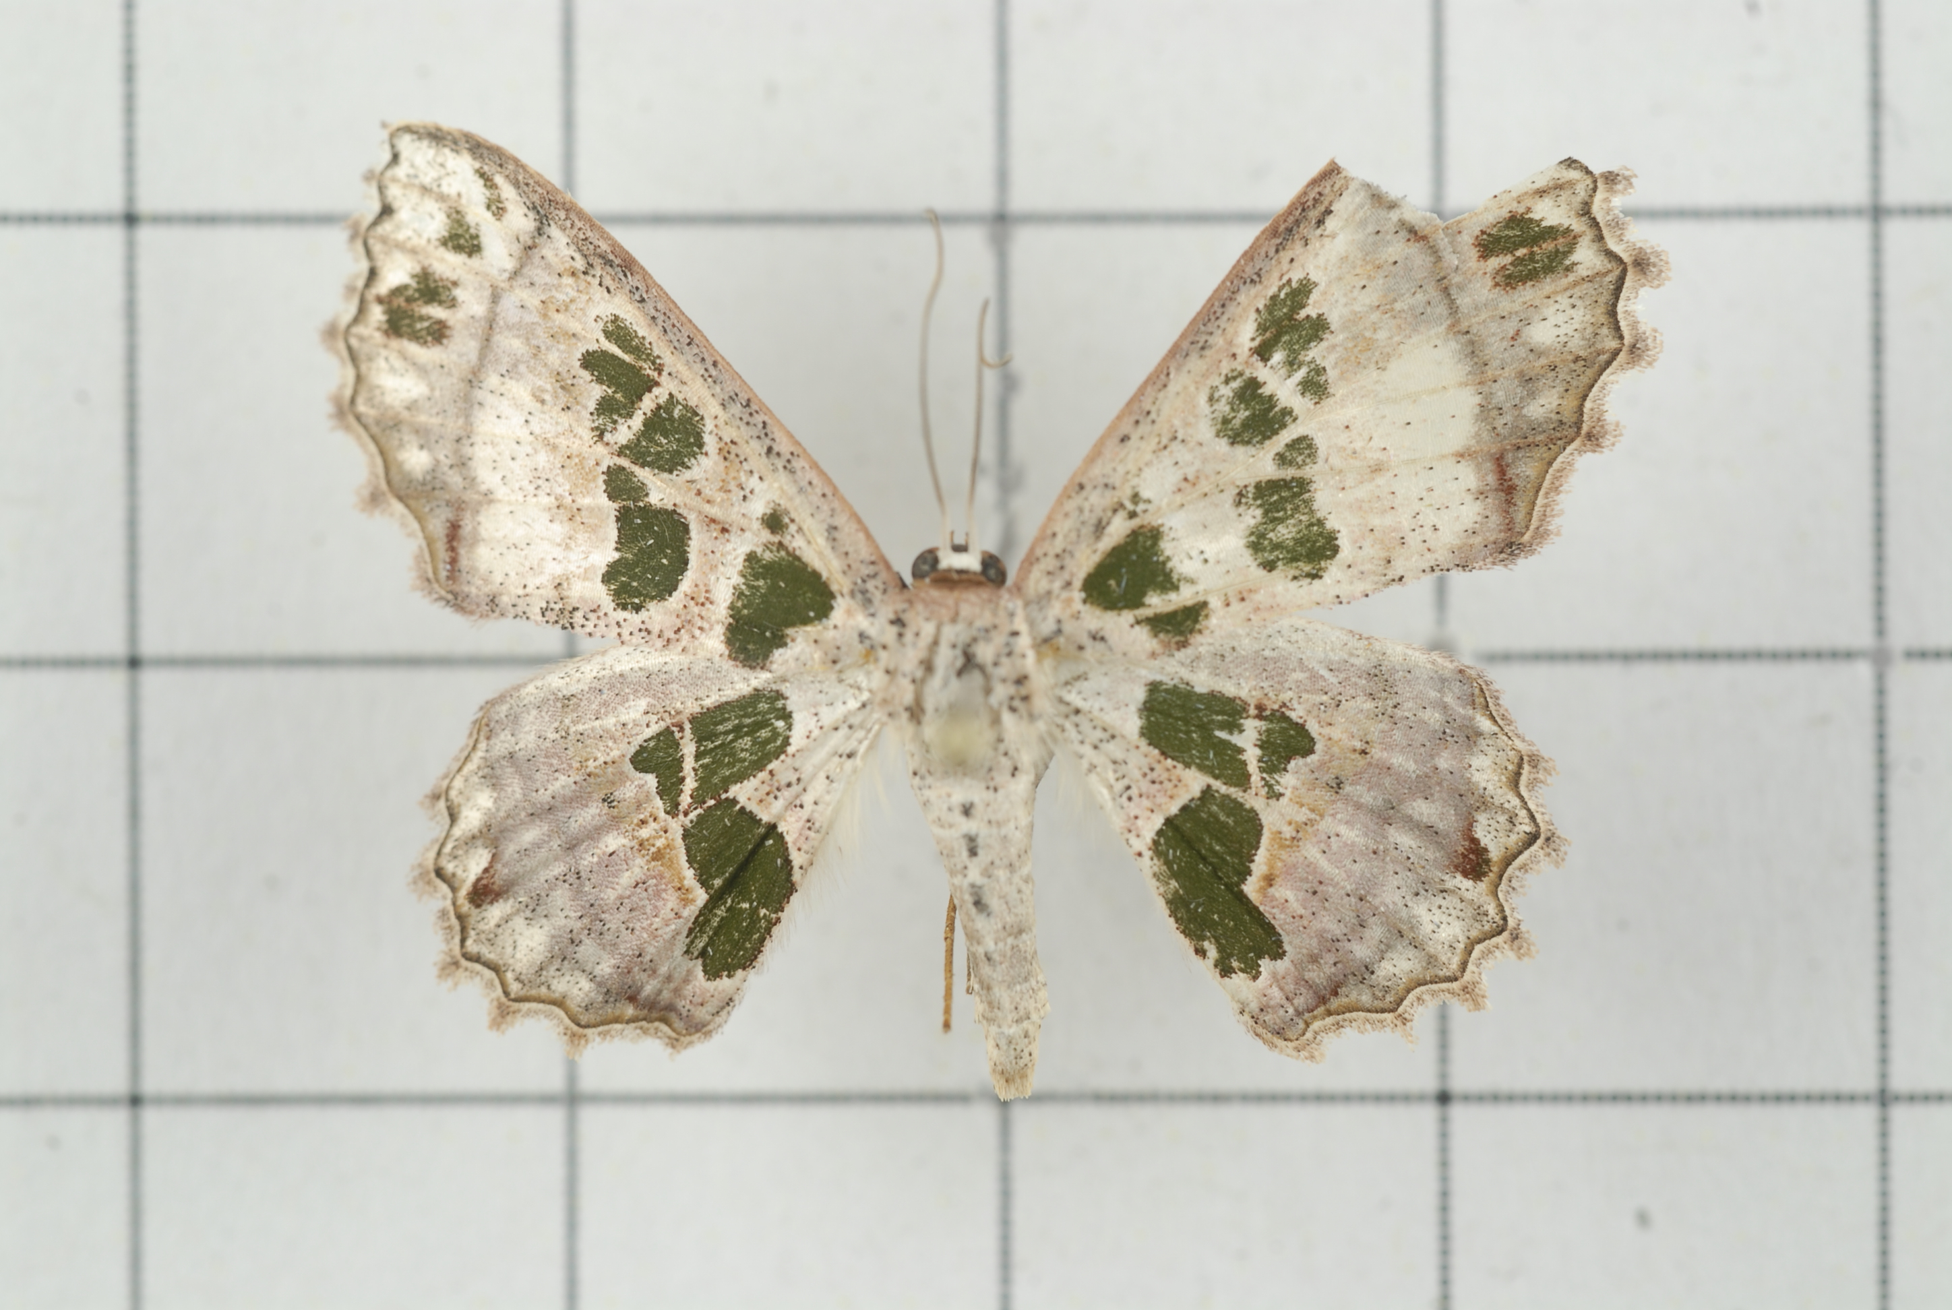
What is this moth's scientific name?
Antitrygodes divisaria perturbata
